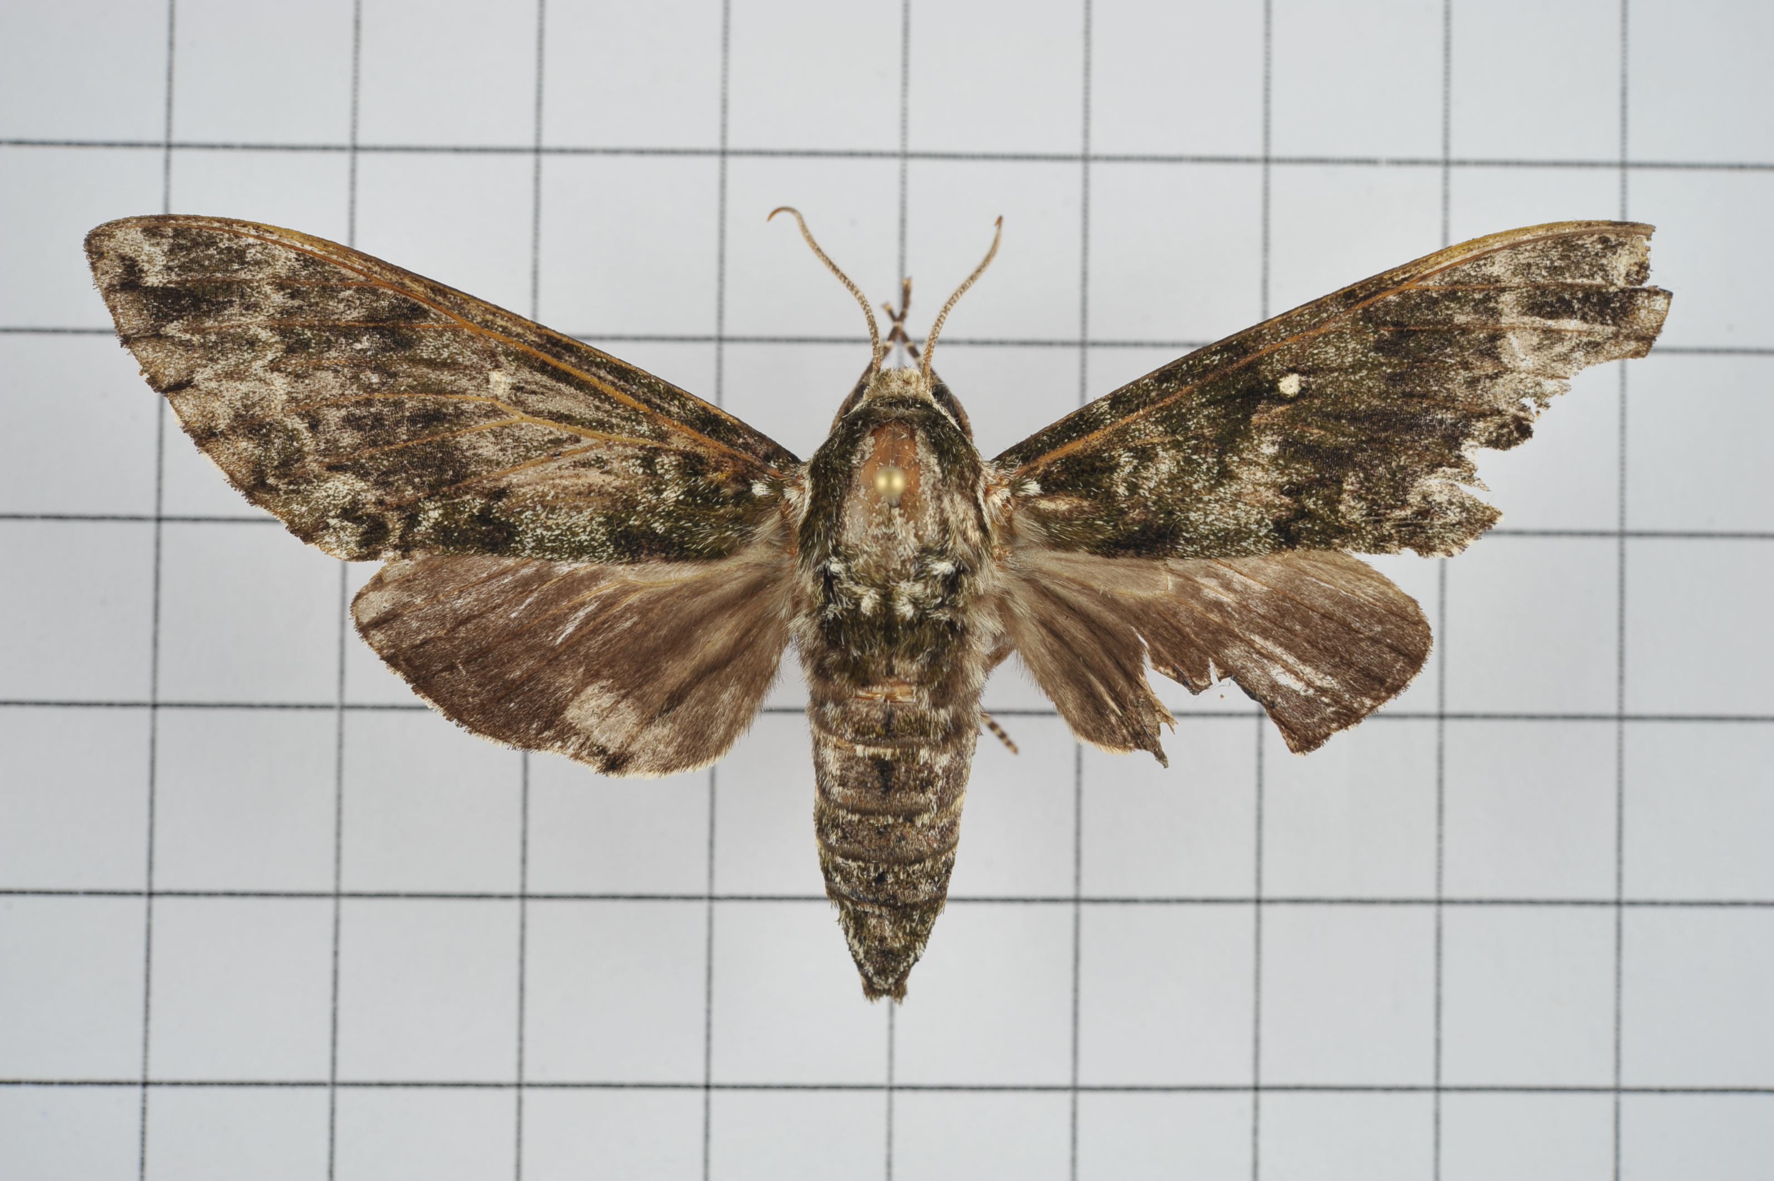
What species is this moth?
Dolbina formosana
